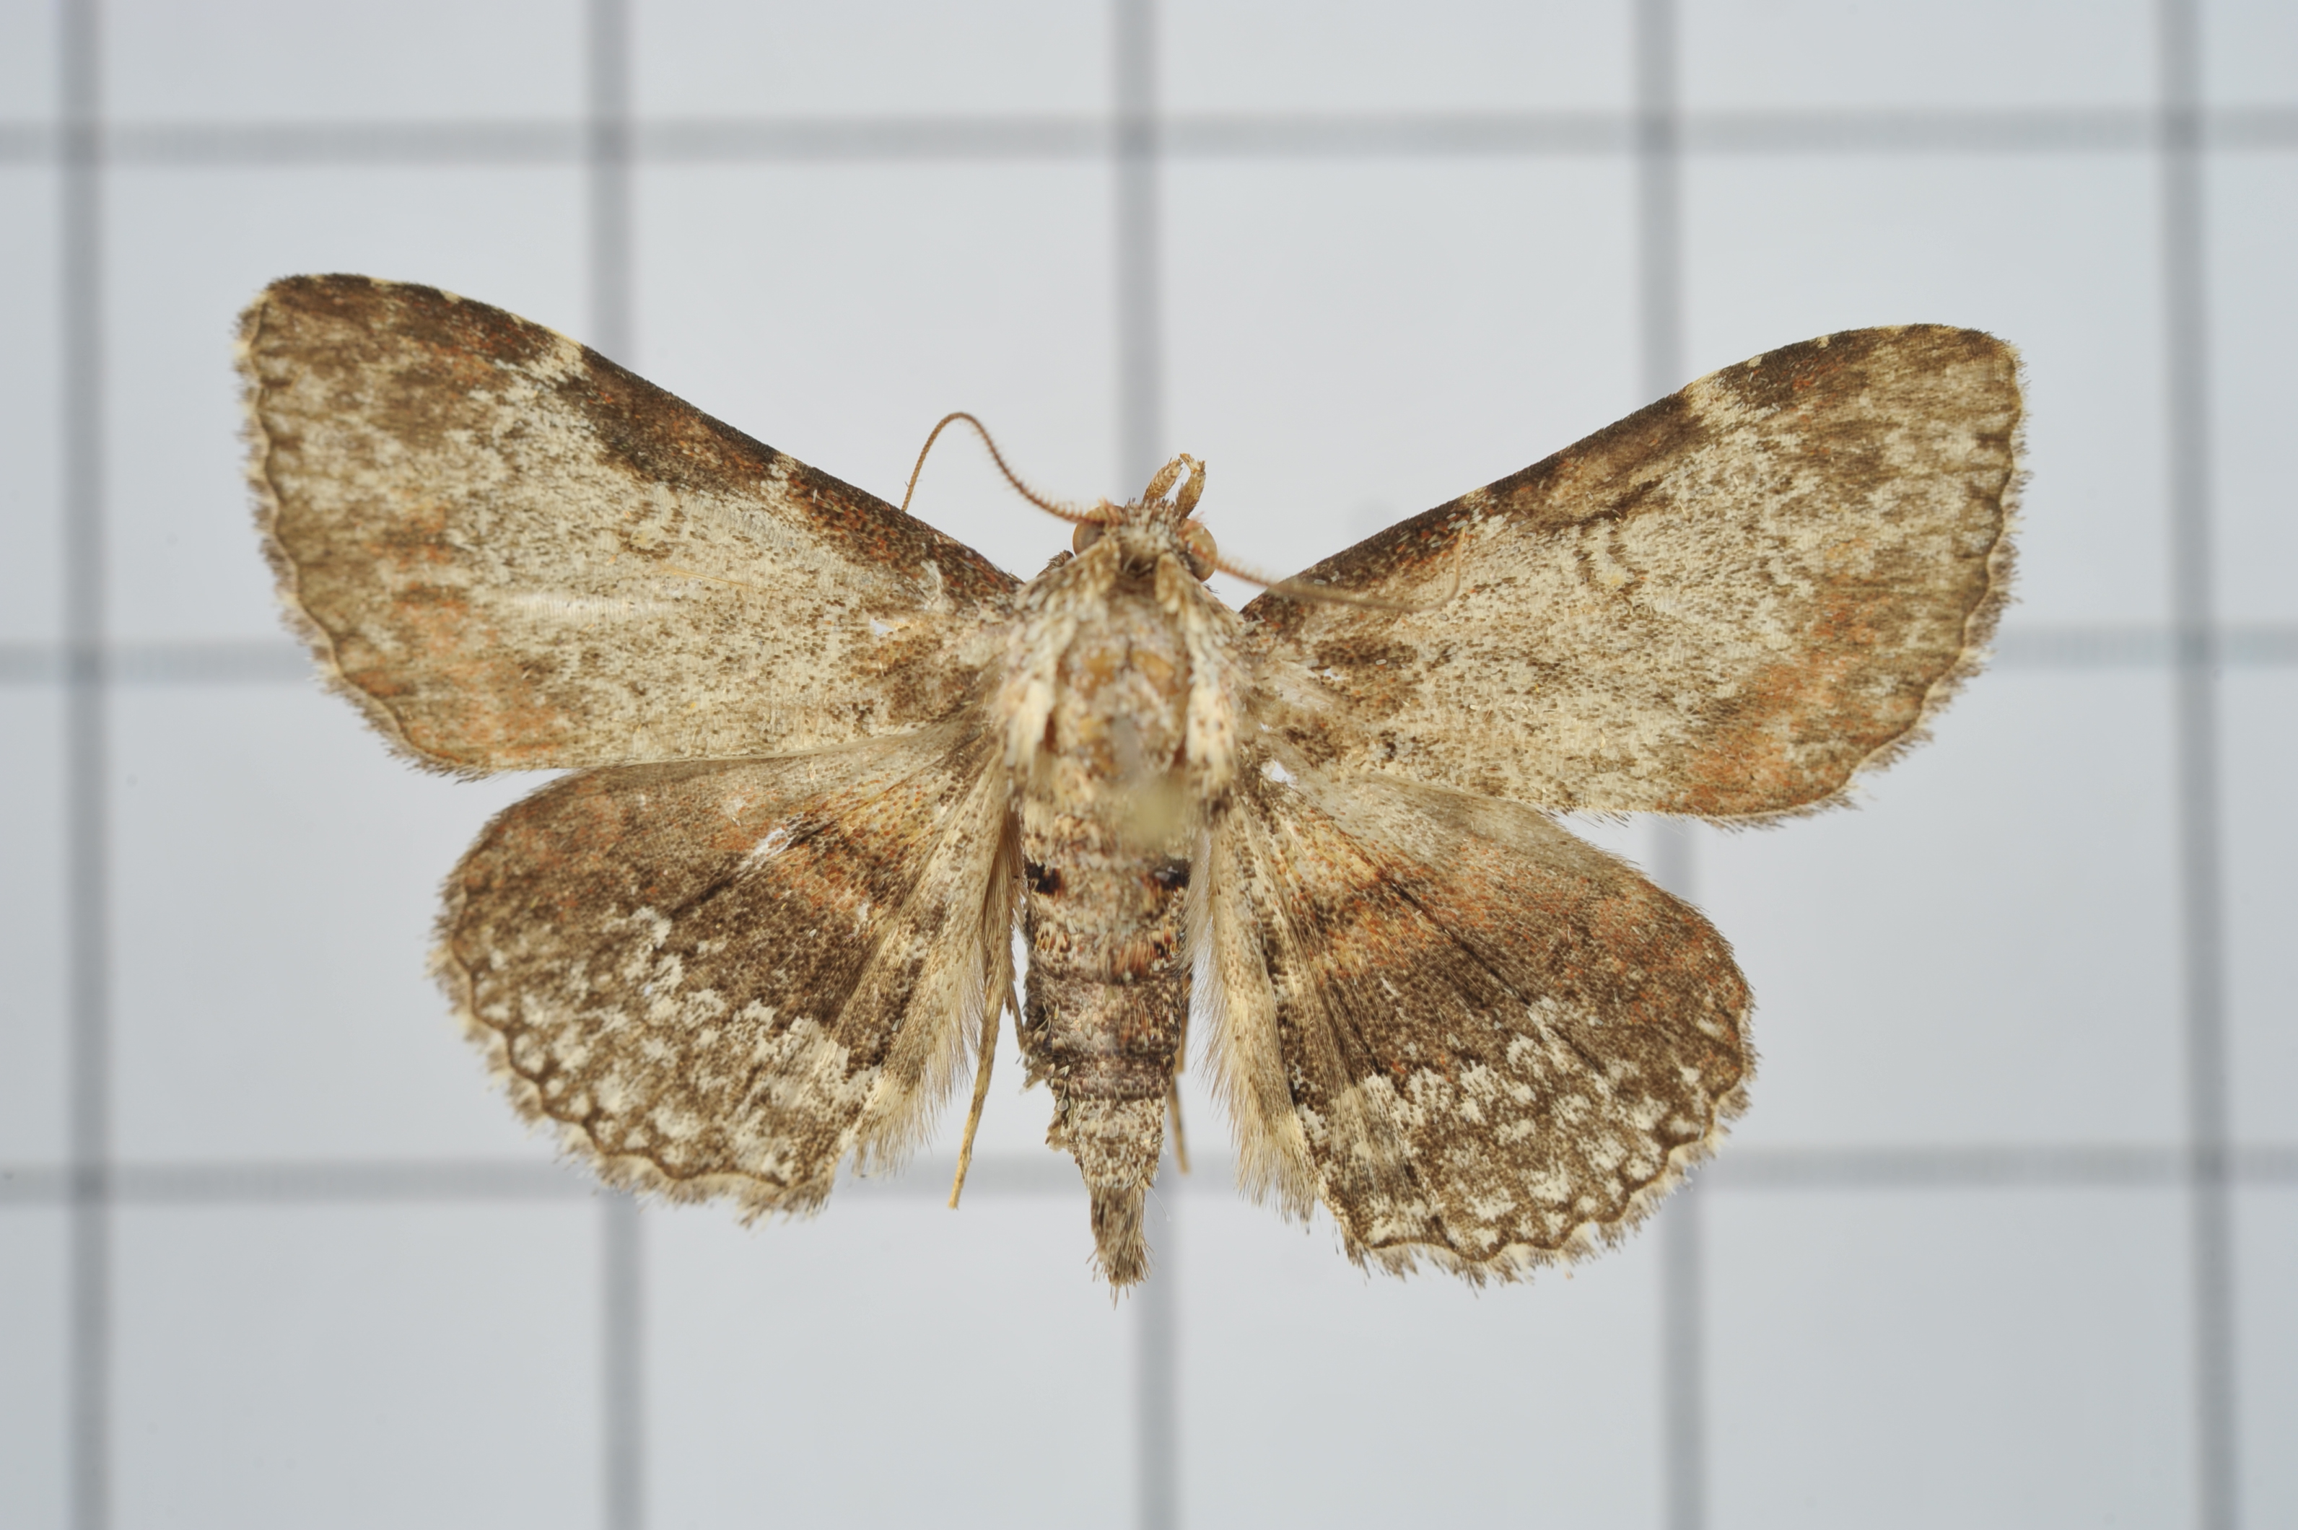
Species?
Caduca albopunctata
